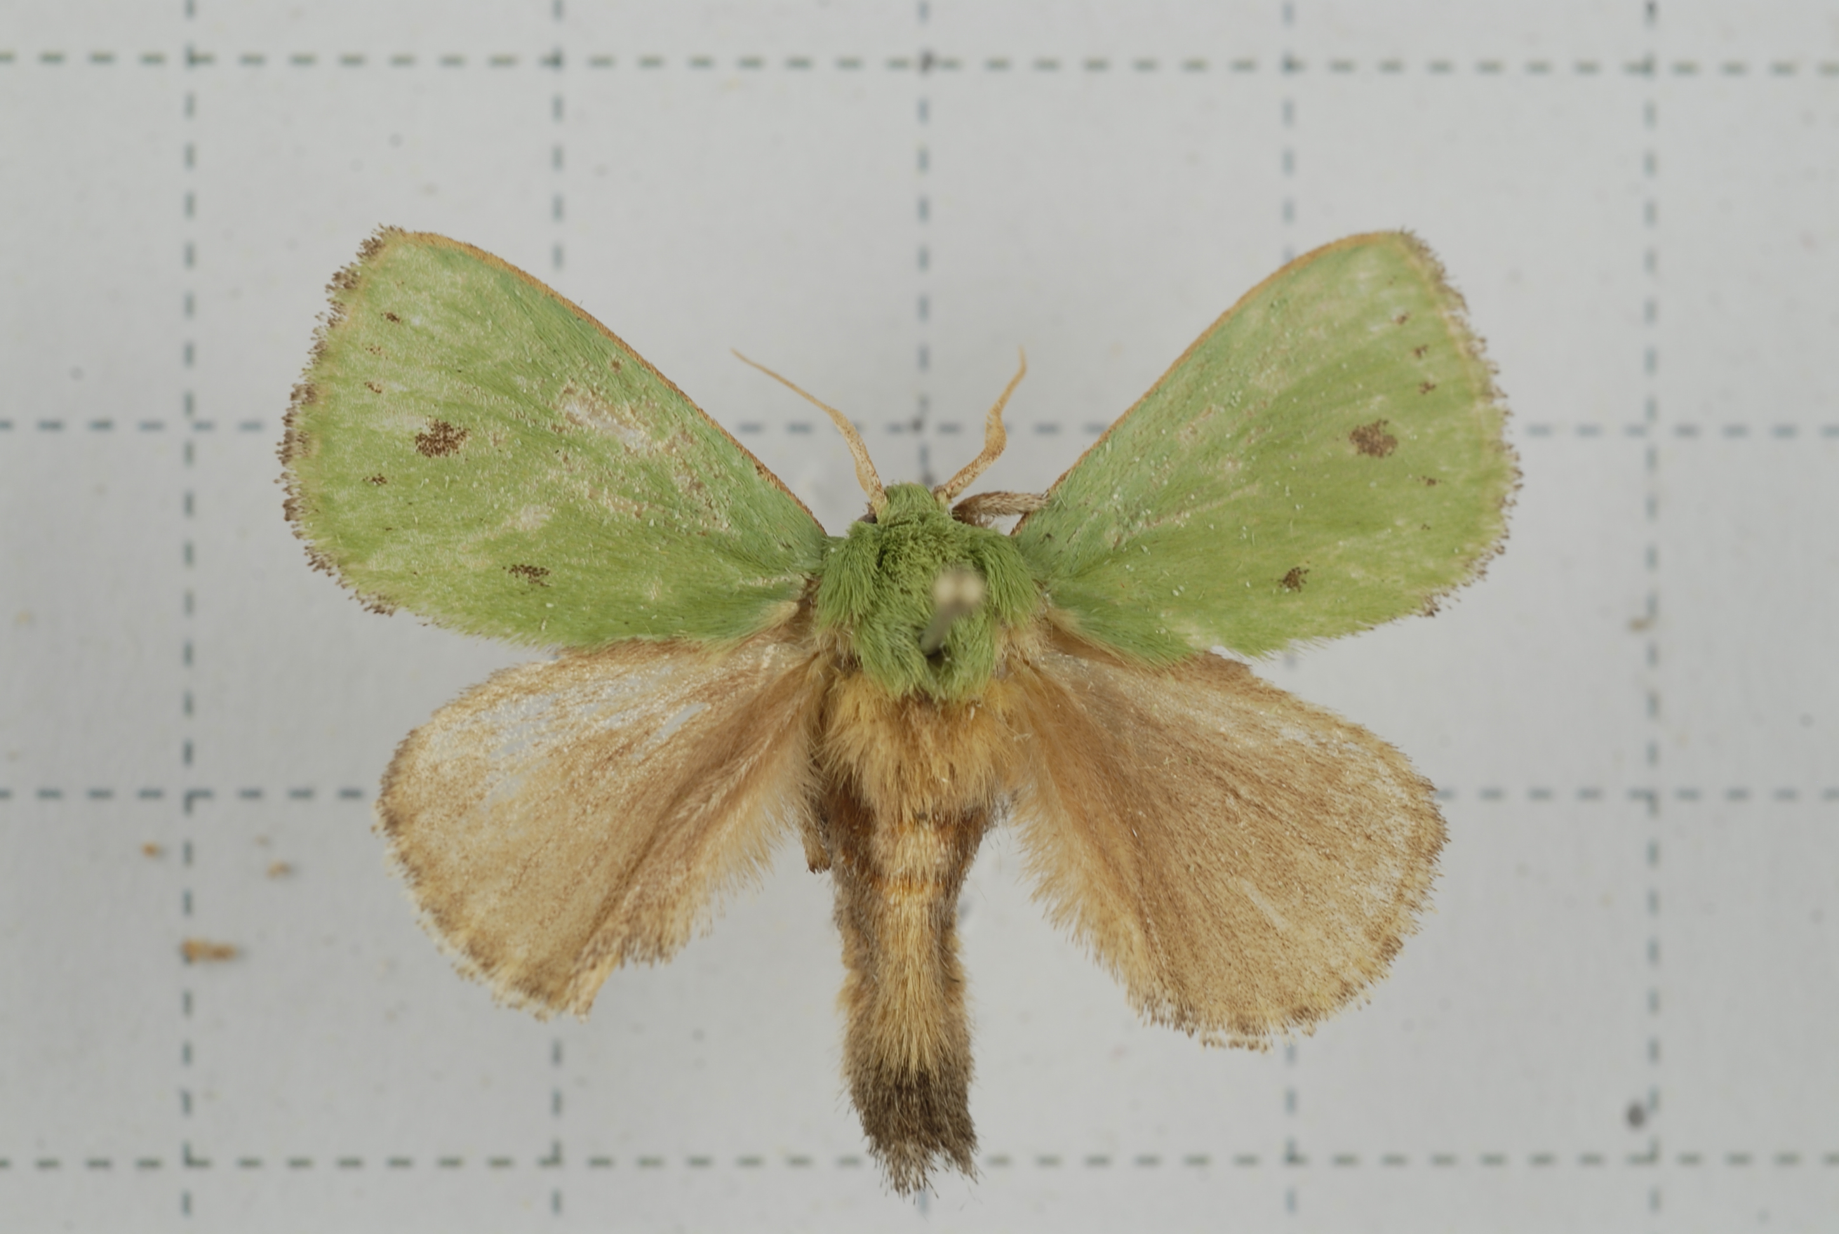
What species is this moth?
Thespea virescens
